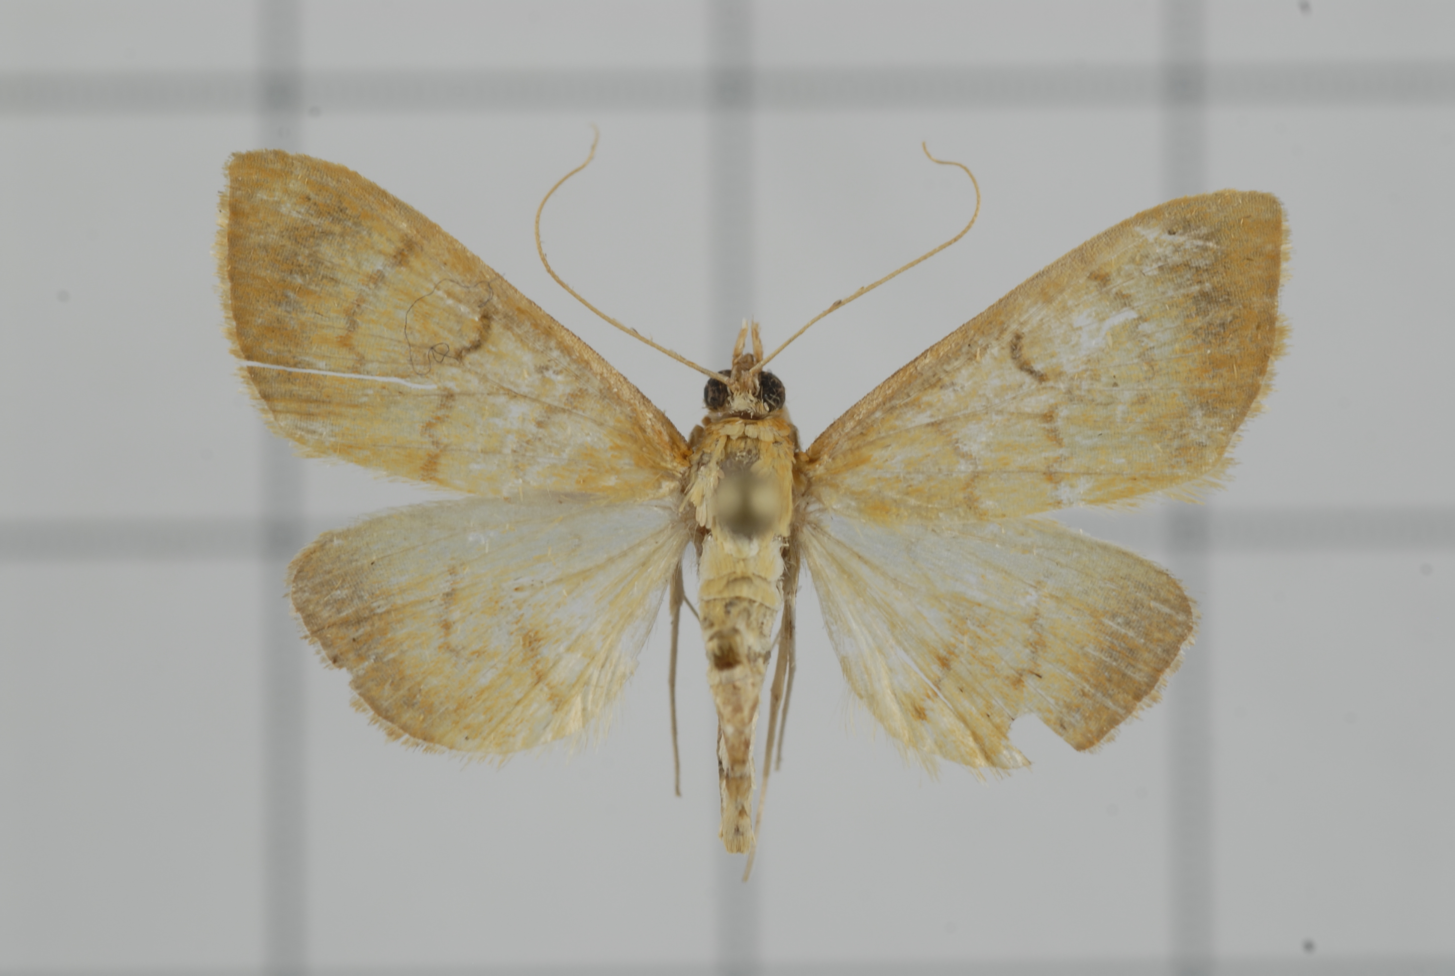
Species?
Ecpyrrhorrhoe celatalis
